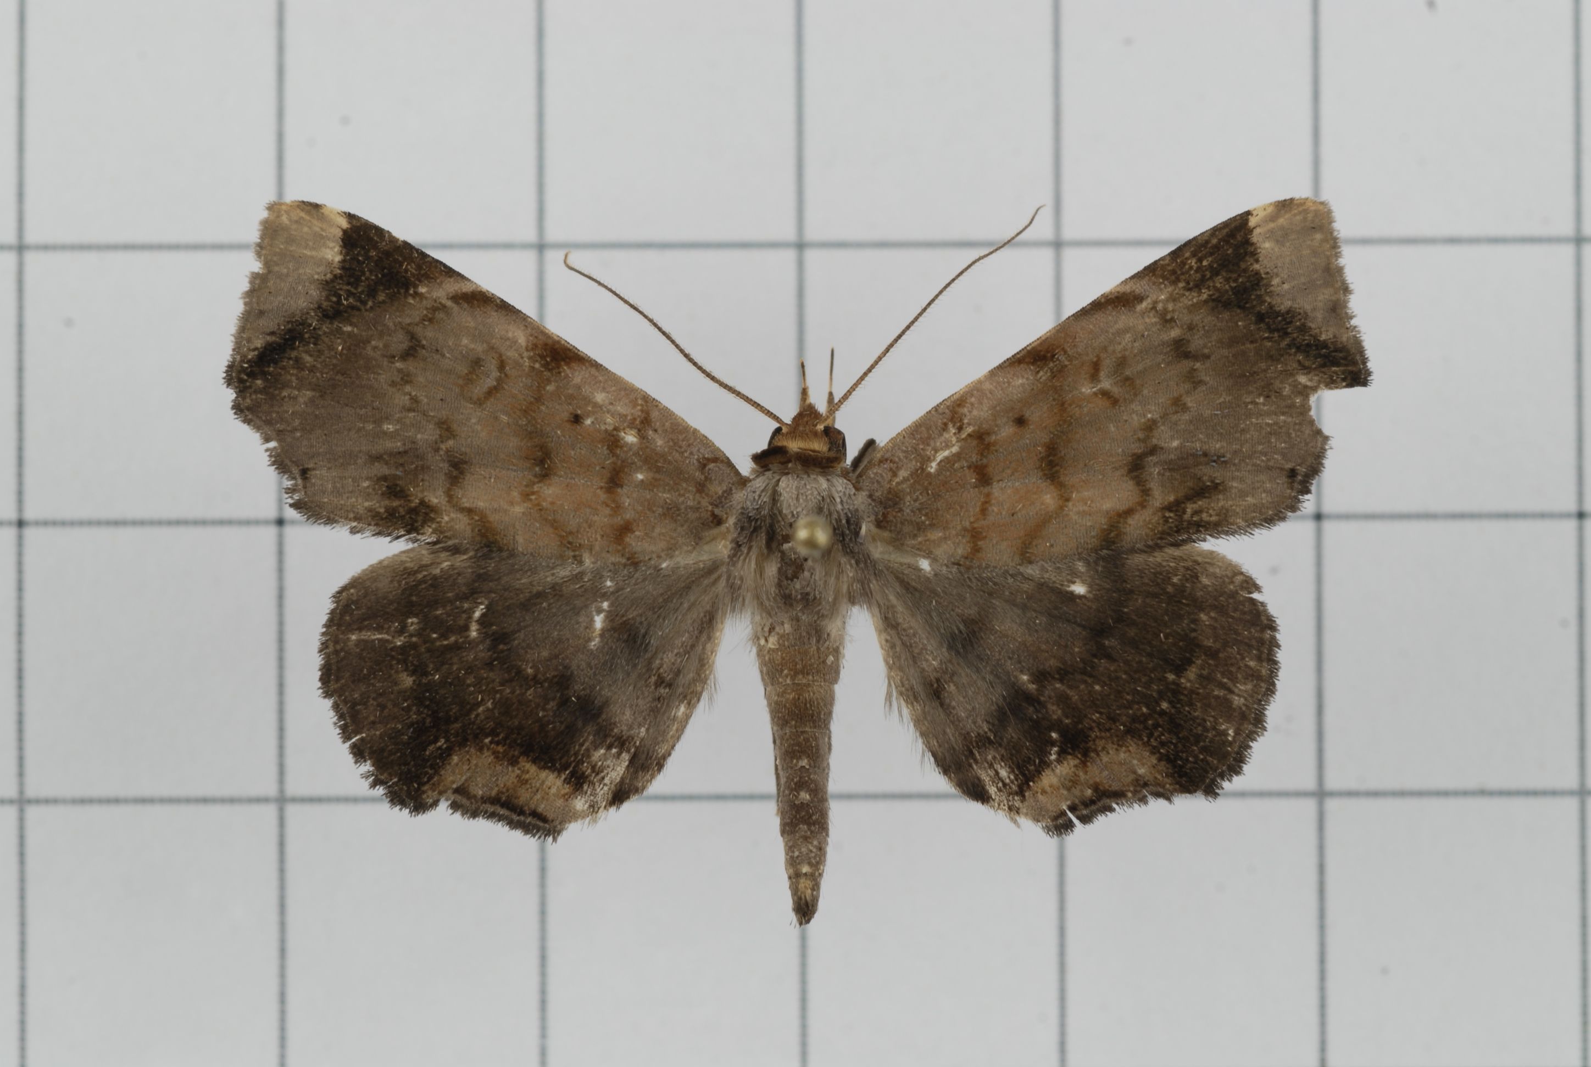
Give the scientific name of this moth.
Mecodina albodentata
